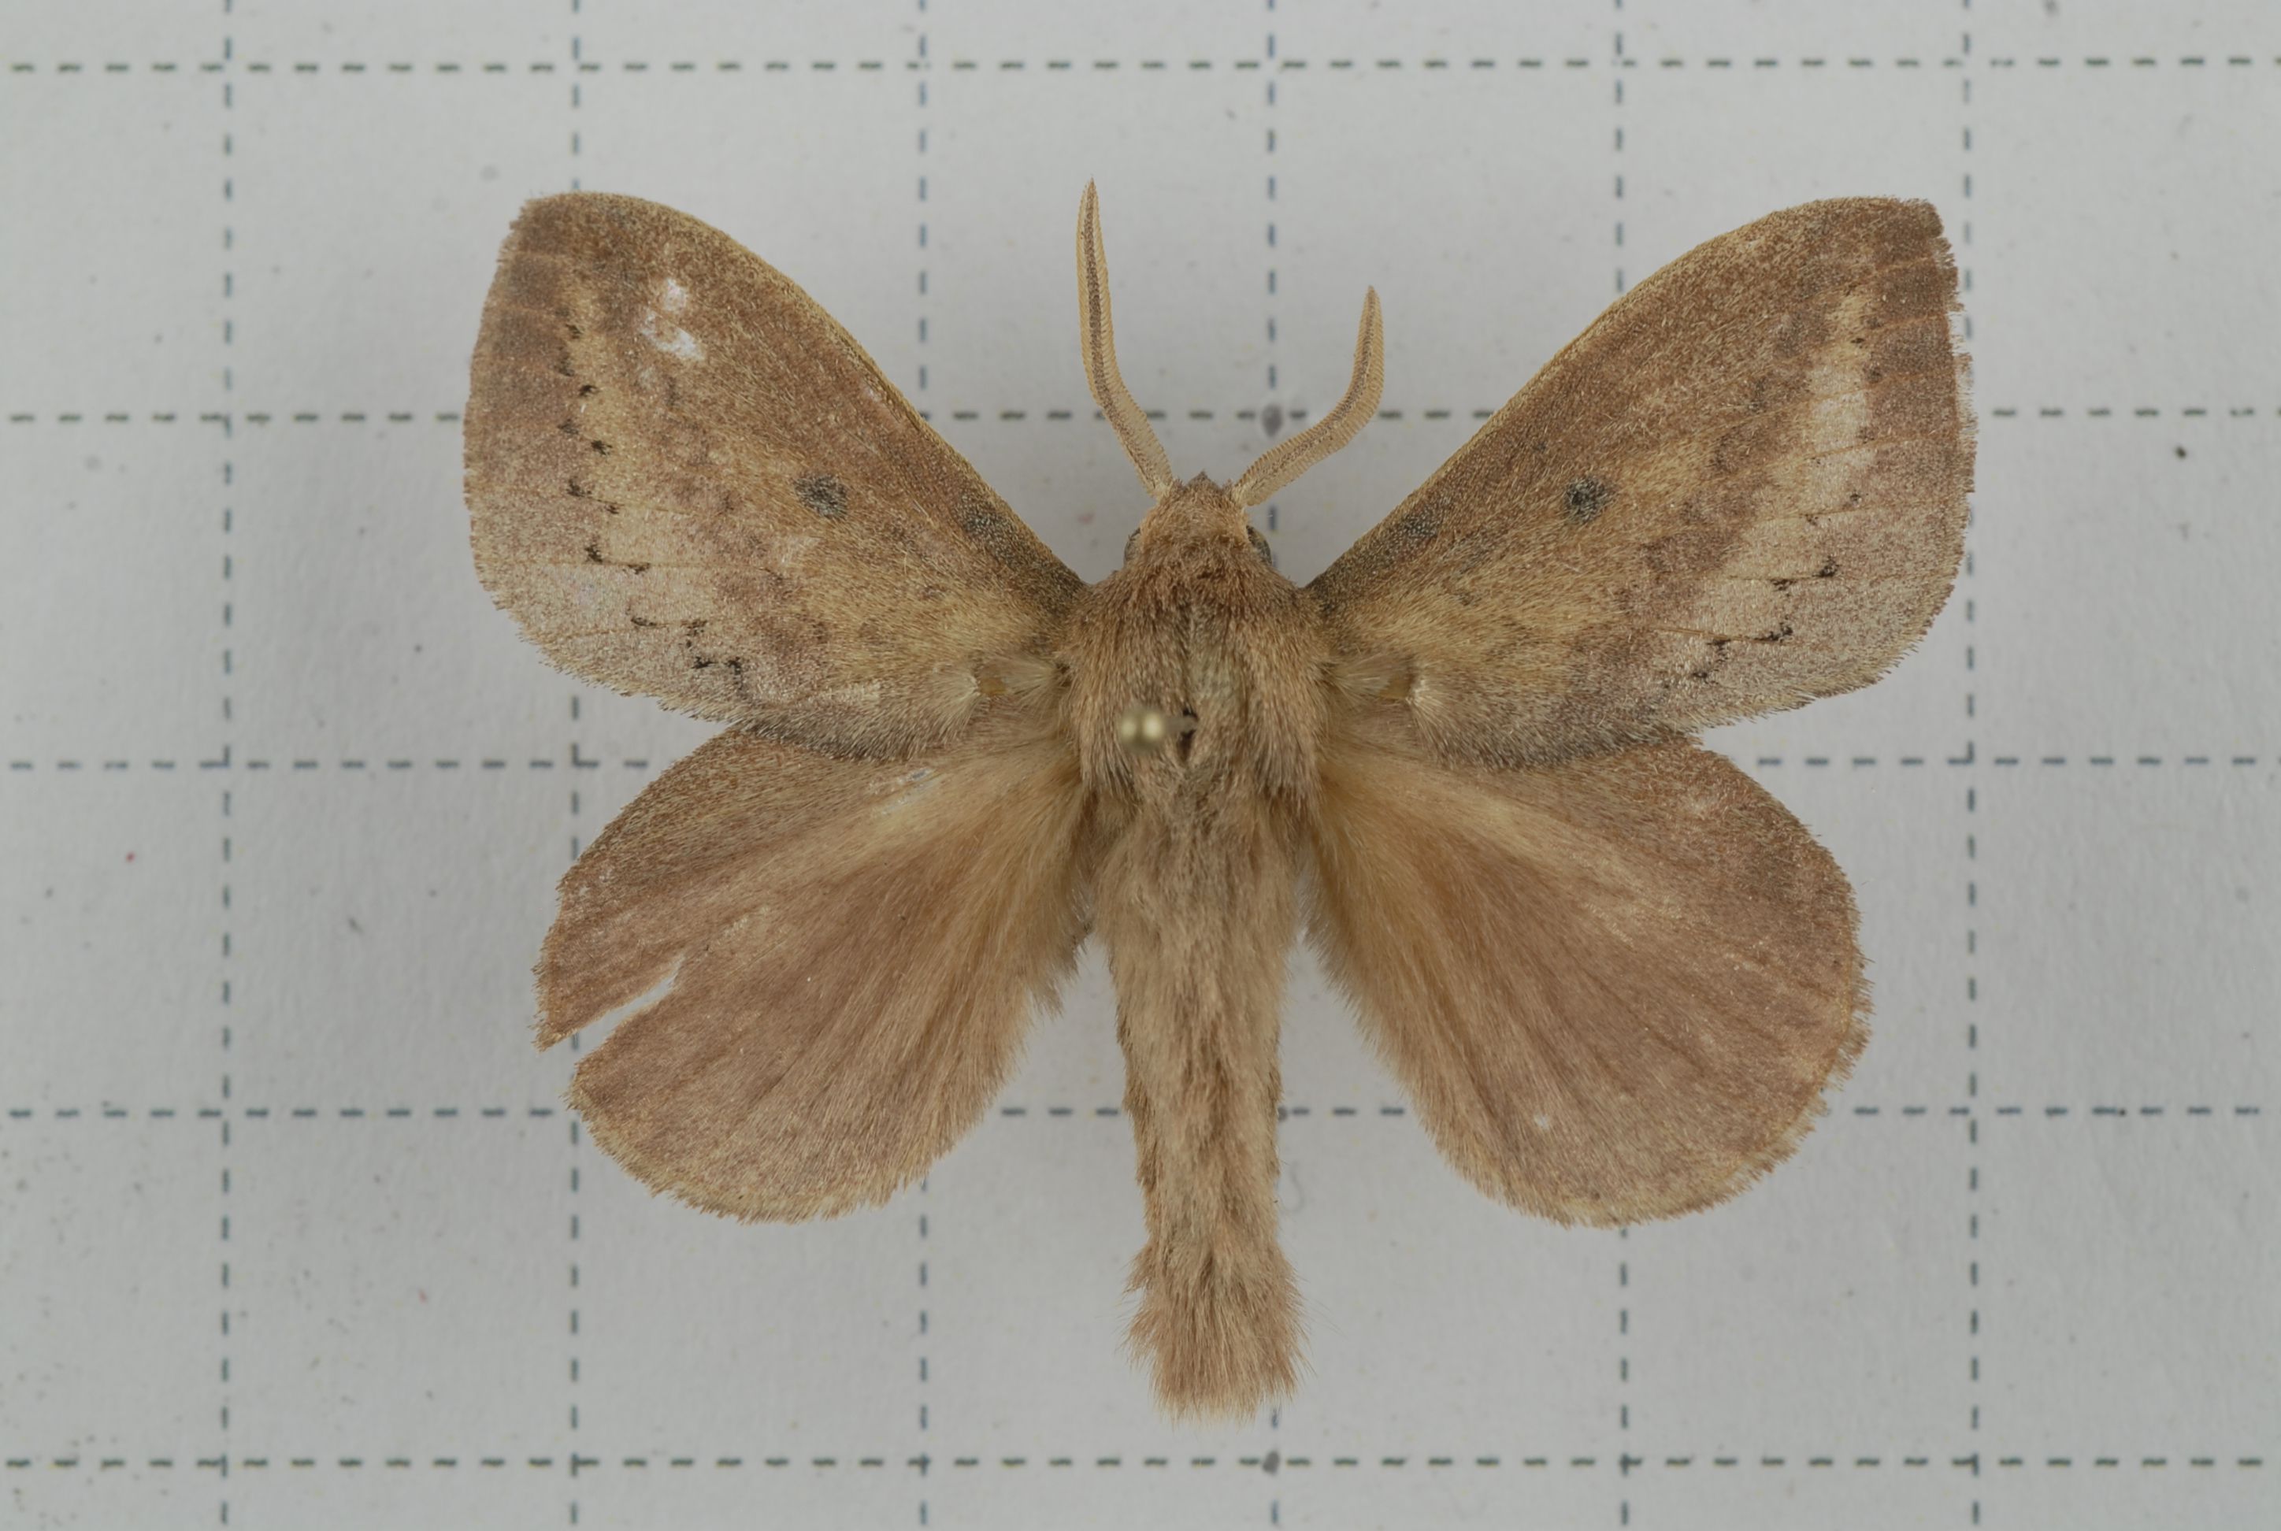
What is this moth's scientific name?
Euthrix nigropuncta
